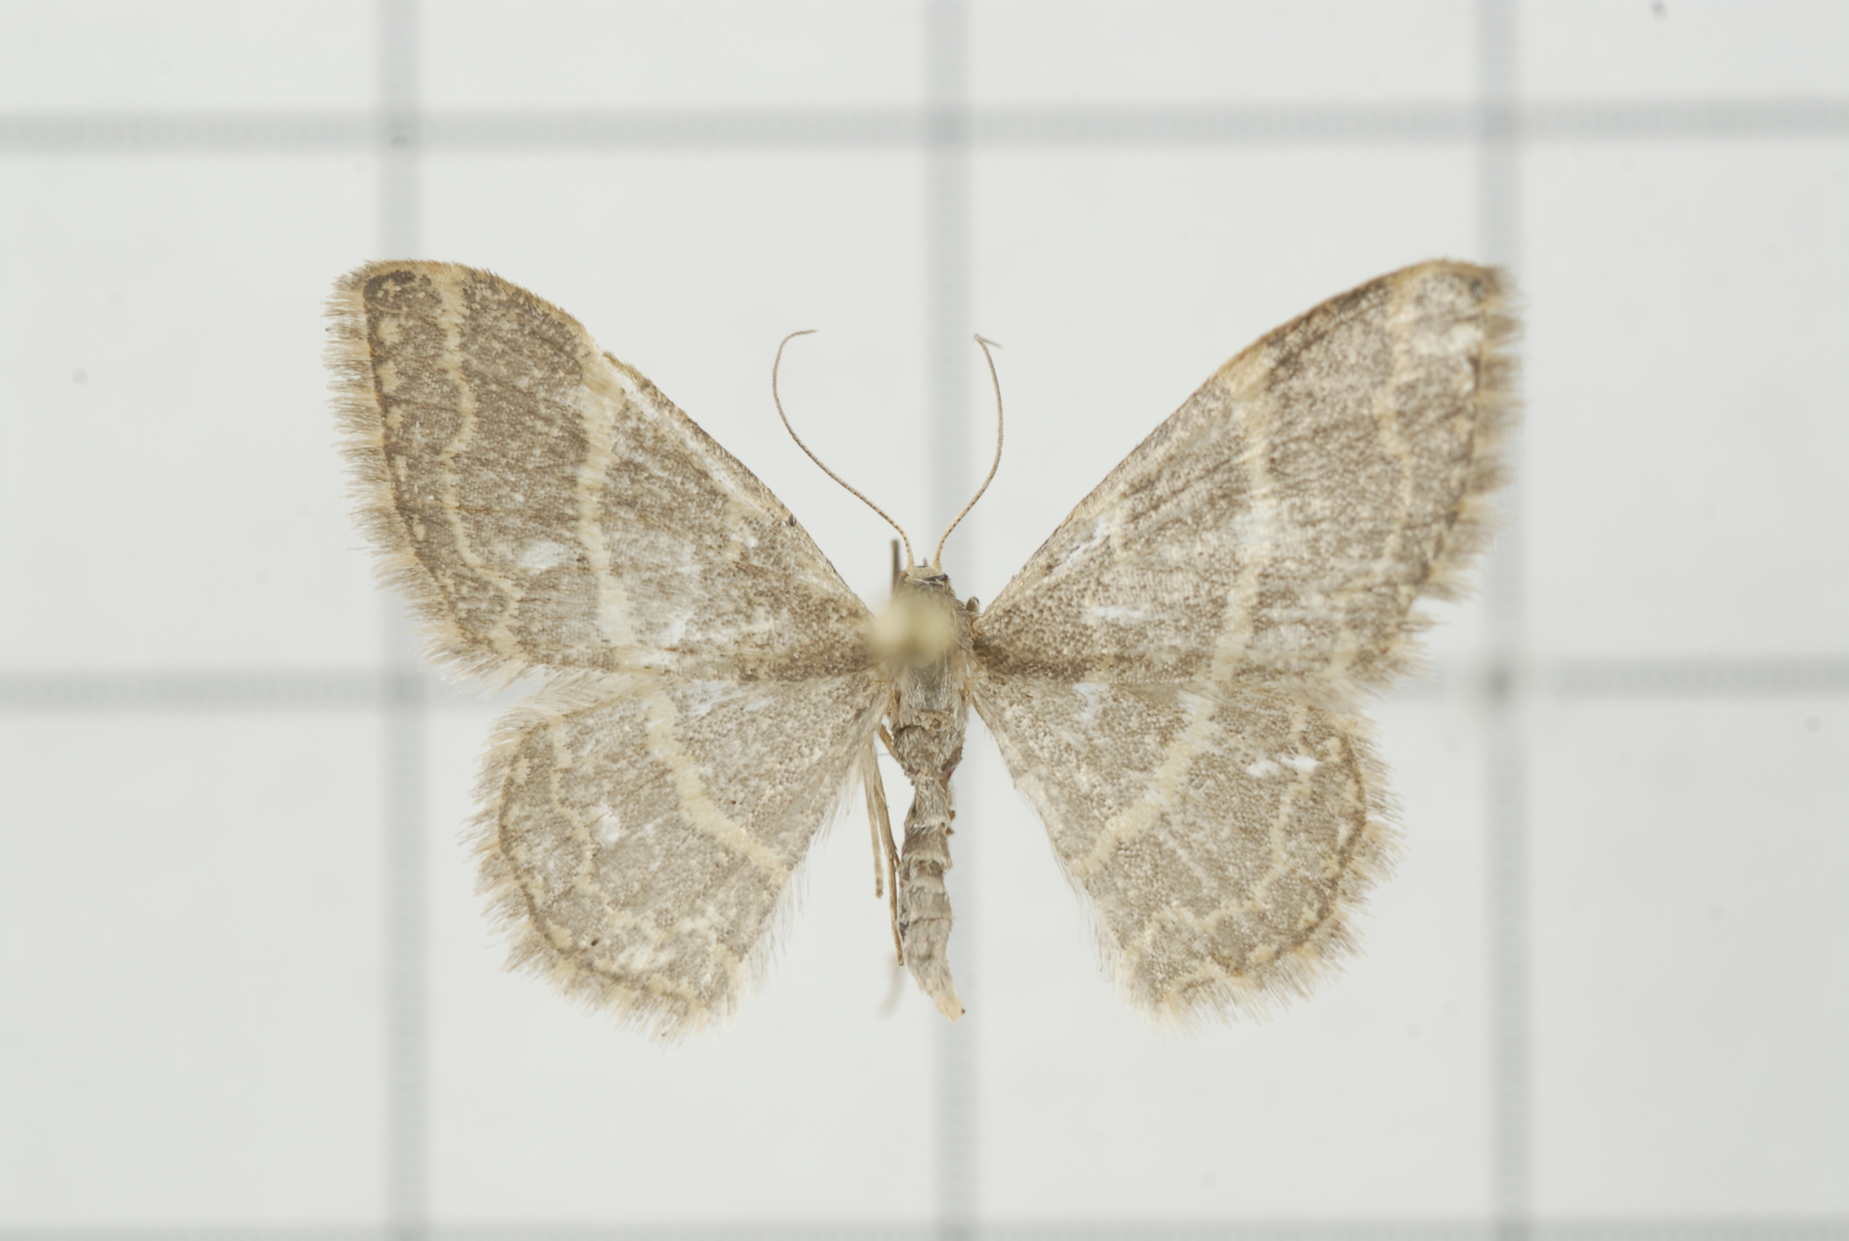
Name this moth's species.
Lophophleps informis
